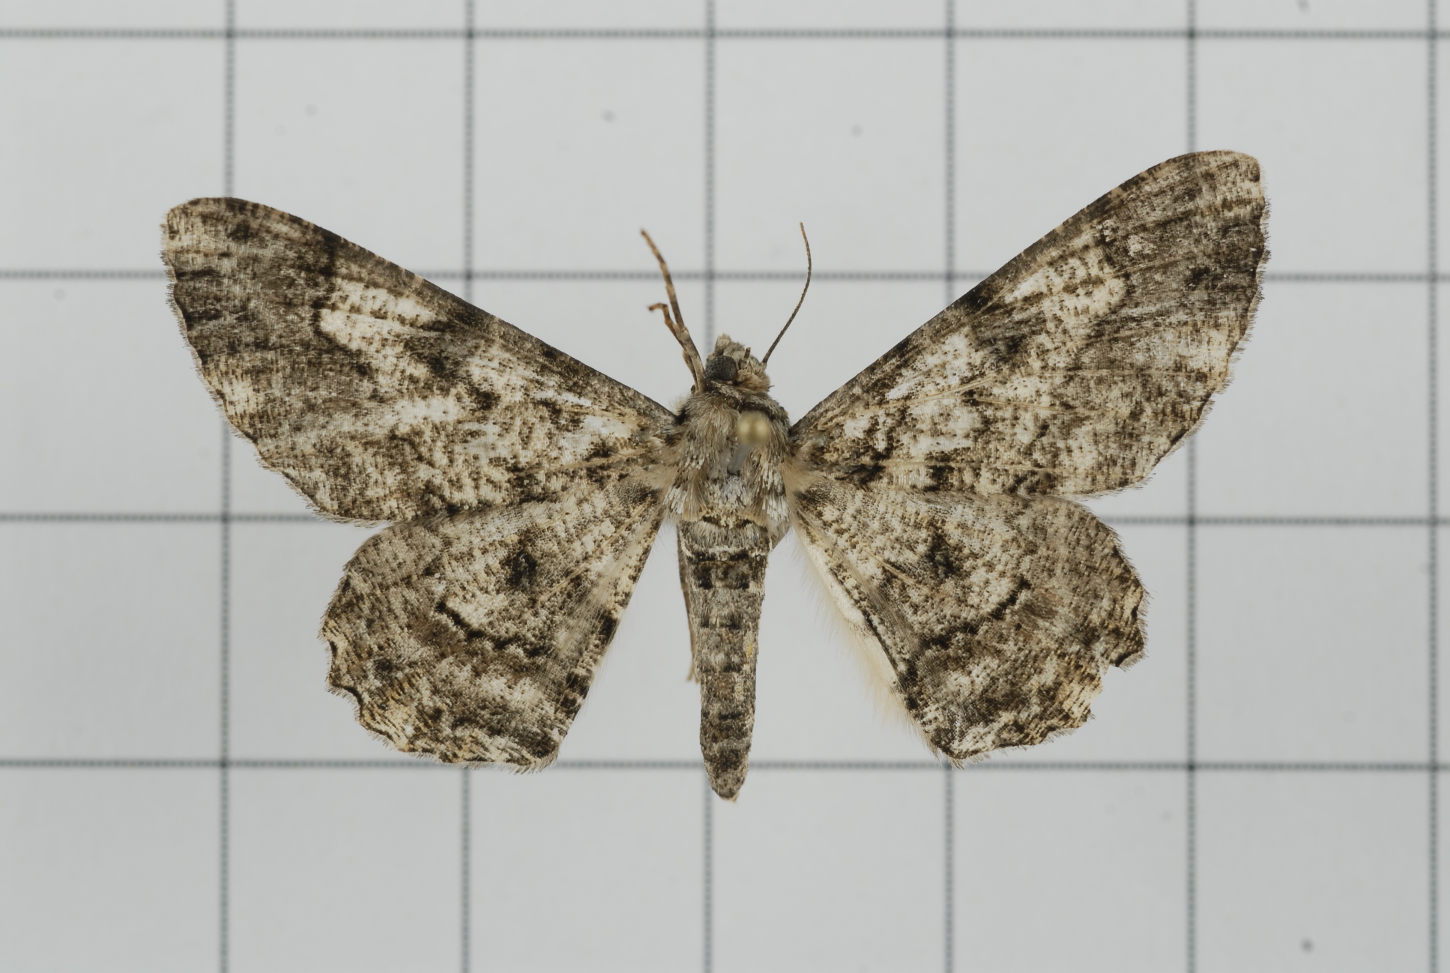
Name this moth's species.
Cleora alienaria
